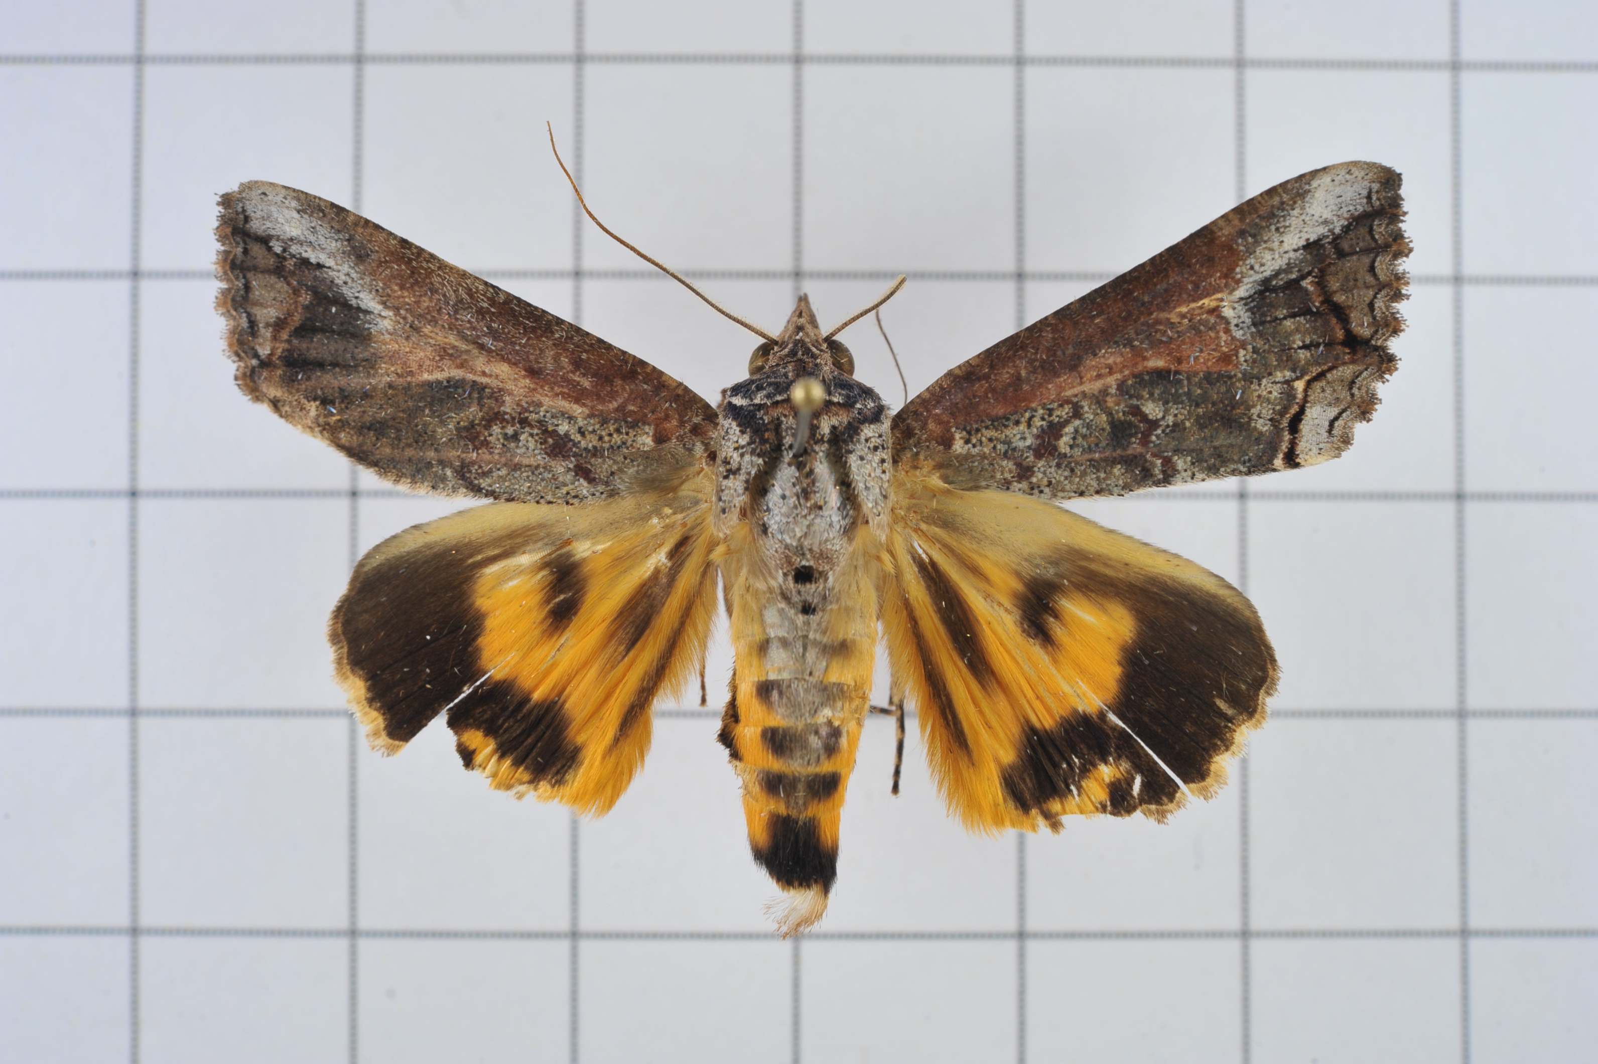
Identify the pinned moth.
Hypocala deflorata deflorata
